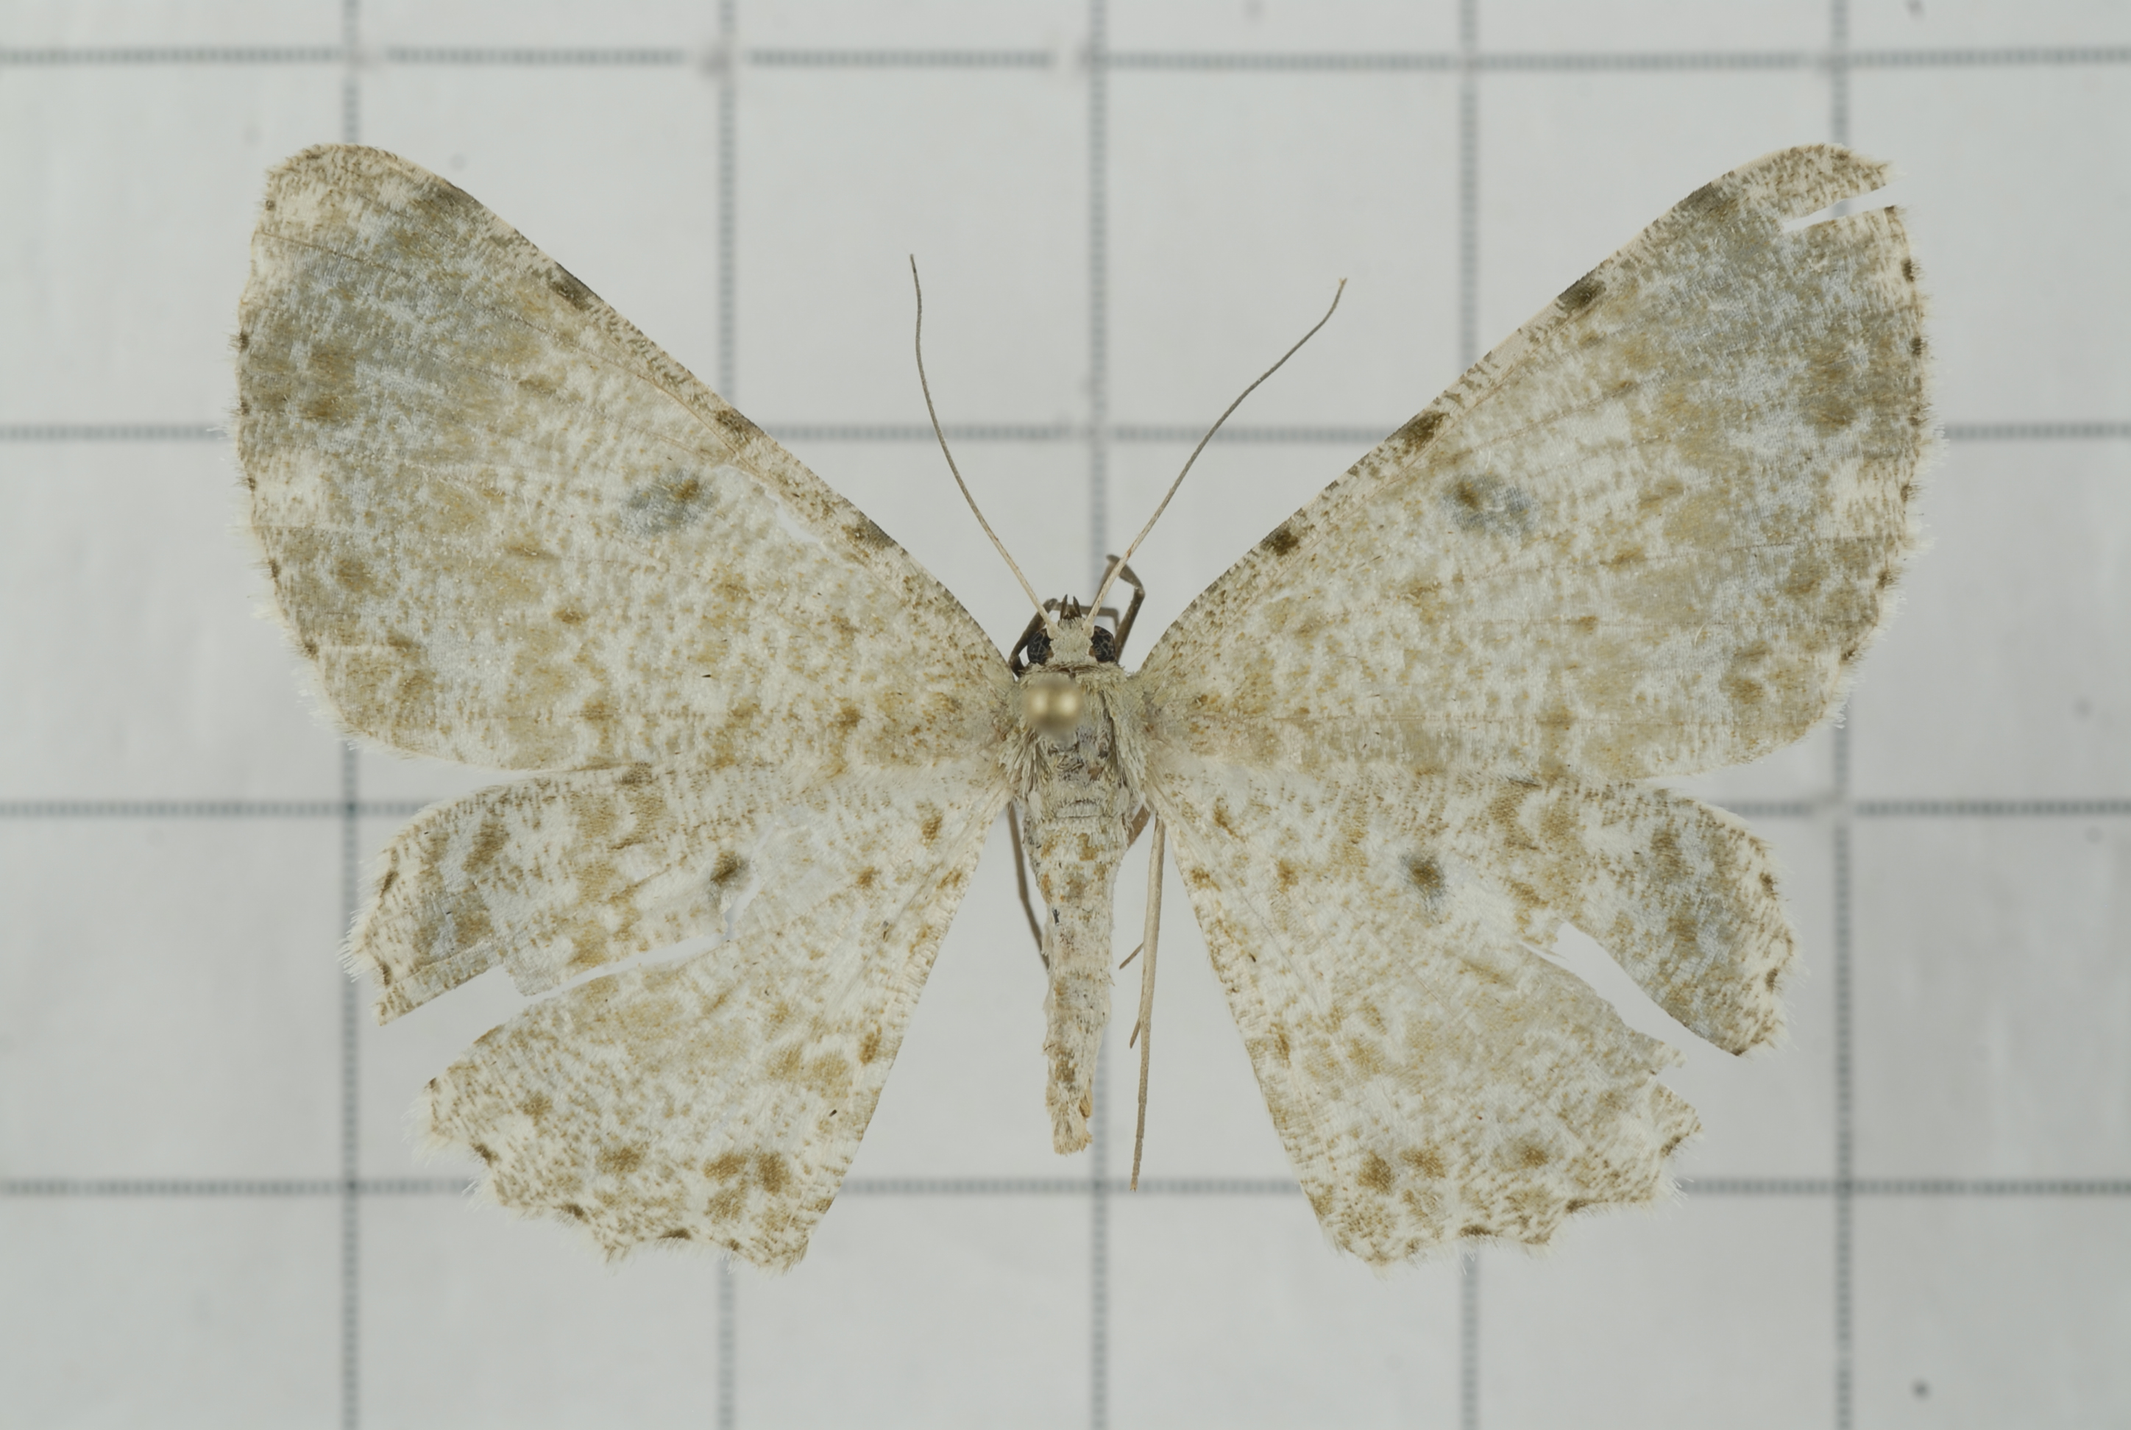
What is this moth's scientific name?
Catoria sublavaria
